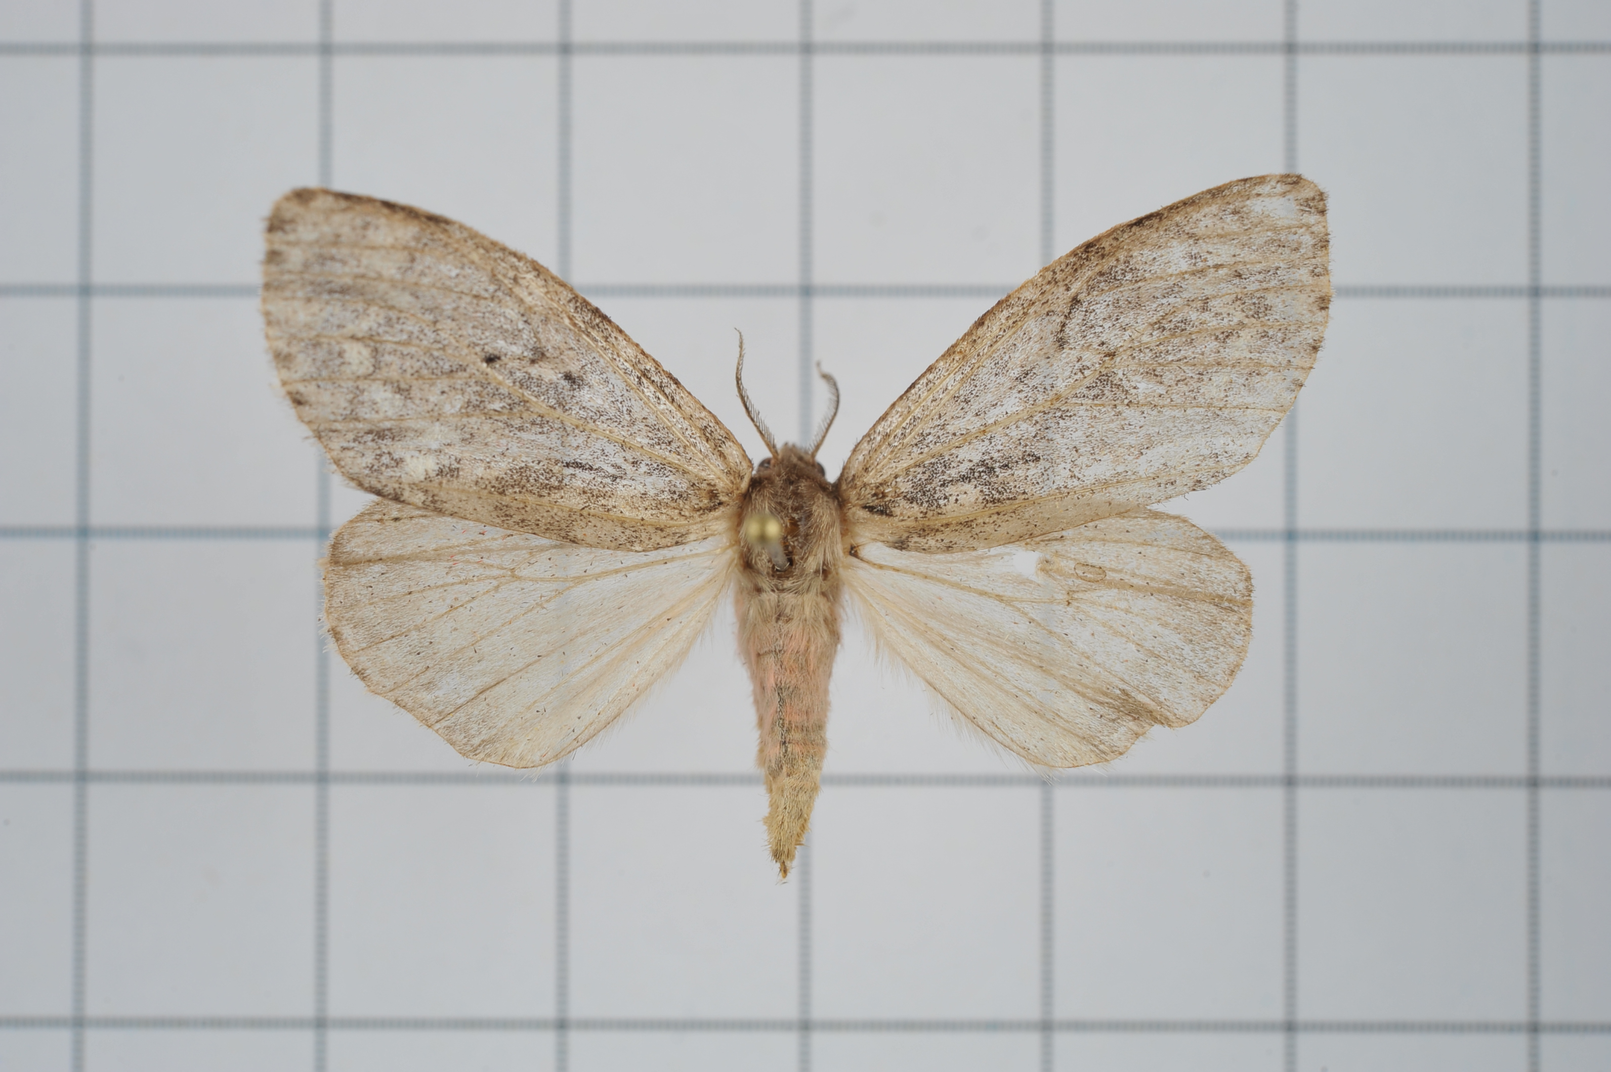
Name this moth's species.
Lymantria grisea
